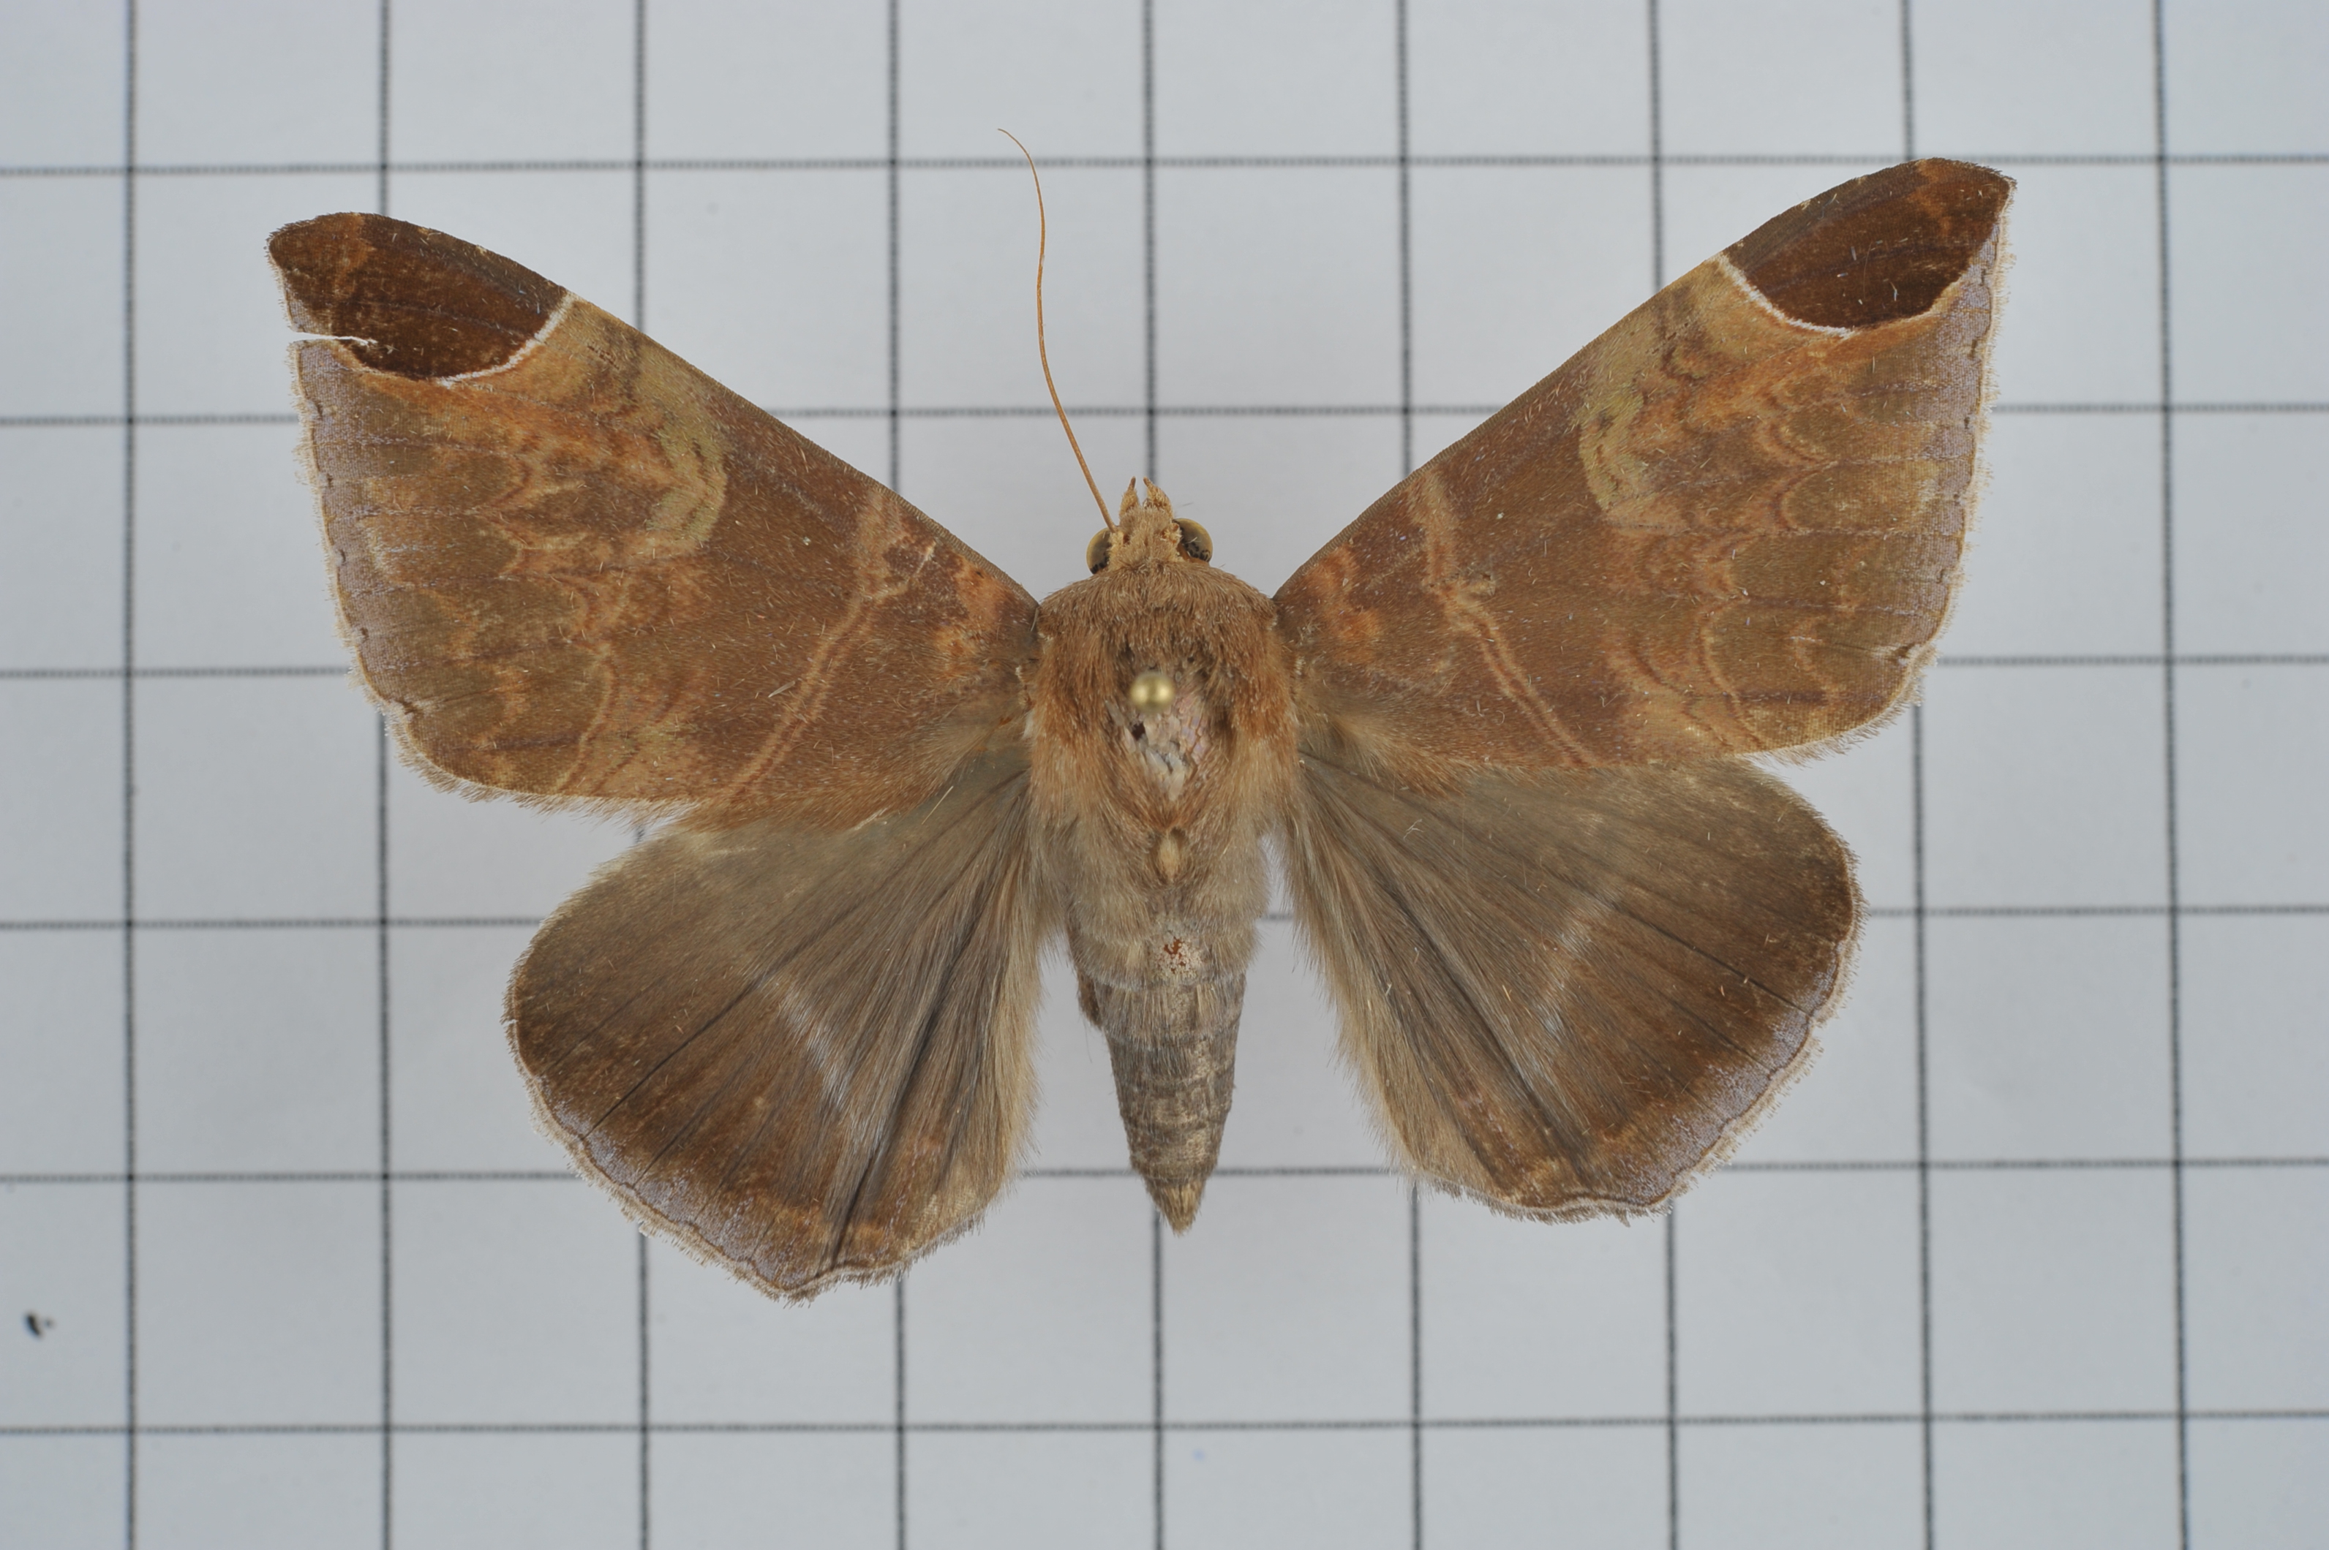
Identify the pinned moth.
Pindara illibata
